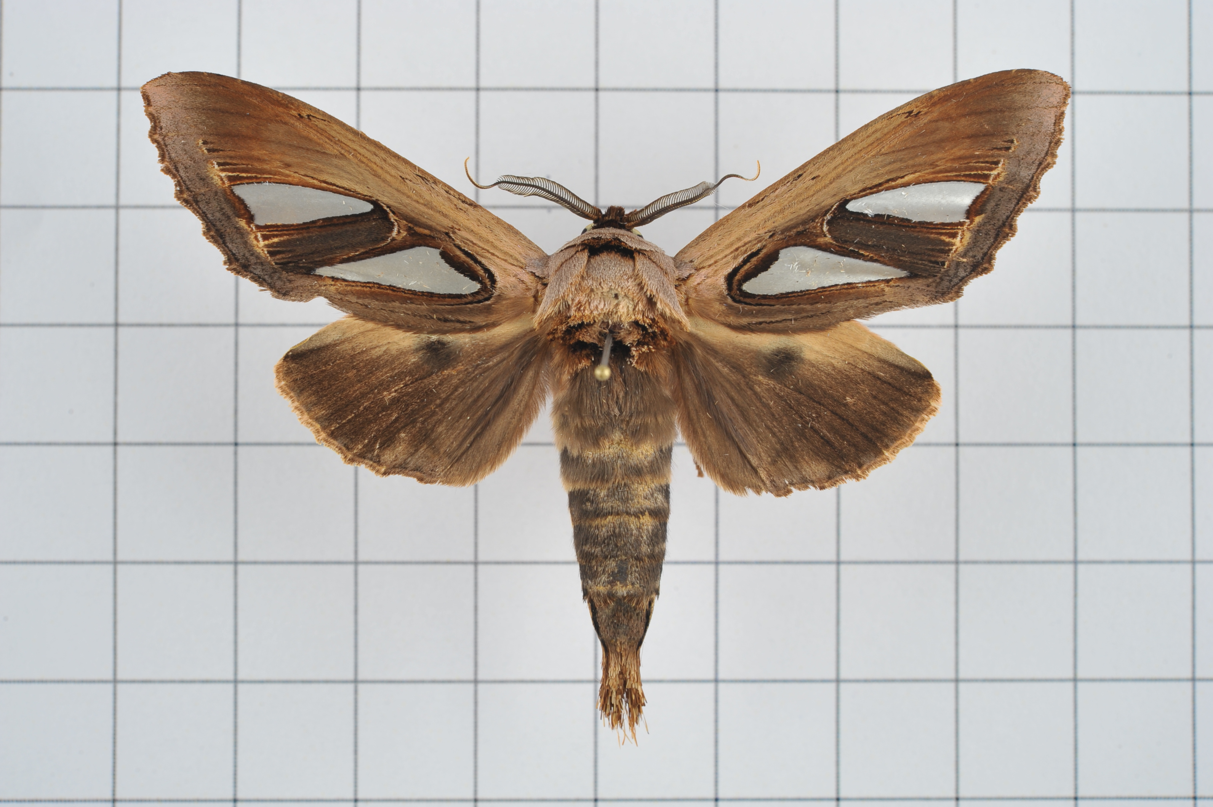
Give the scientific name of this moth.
Tarsolepis japonica
